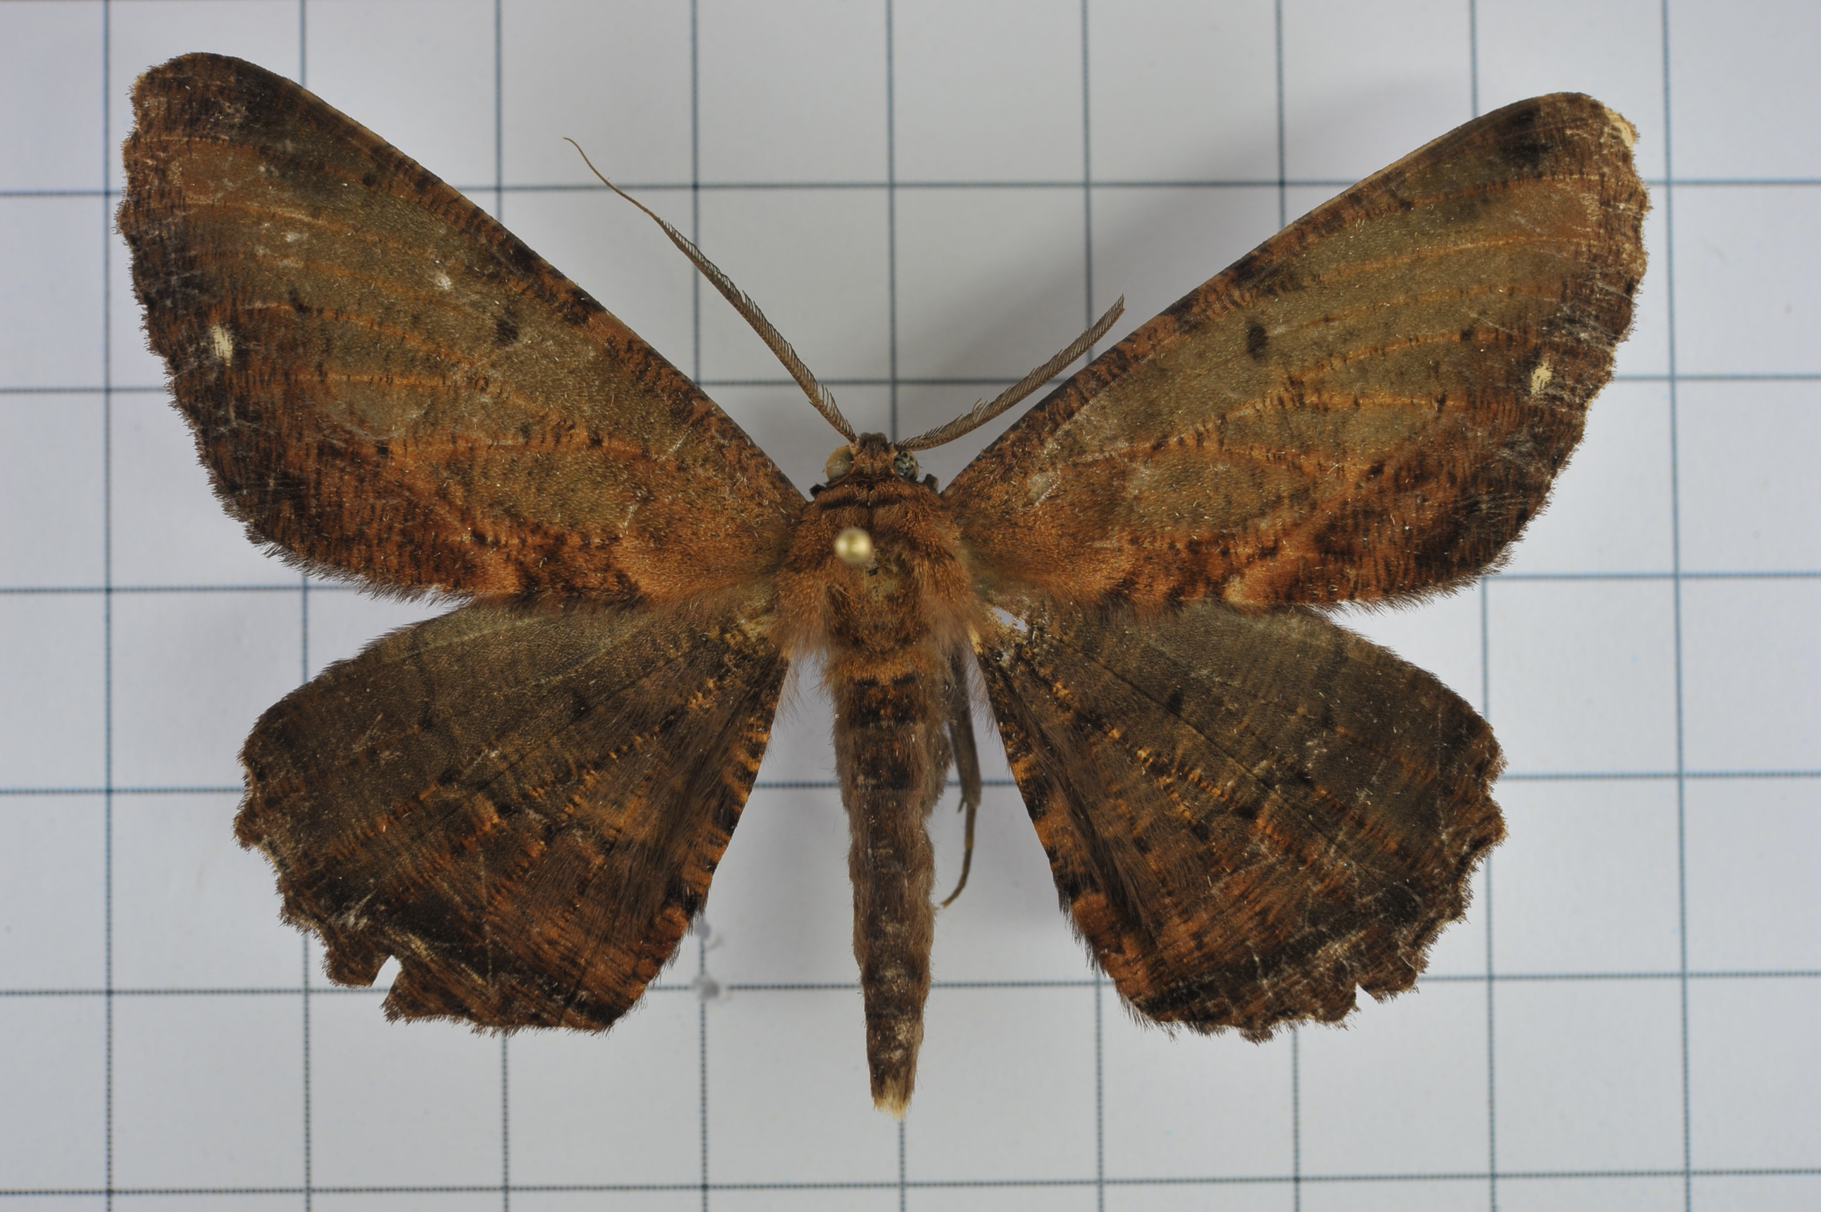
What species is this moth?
Chorodna creataria
